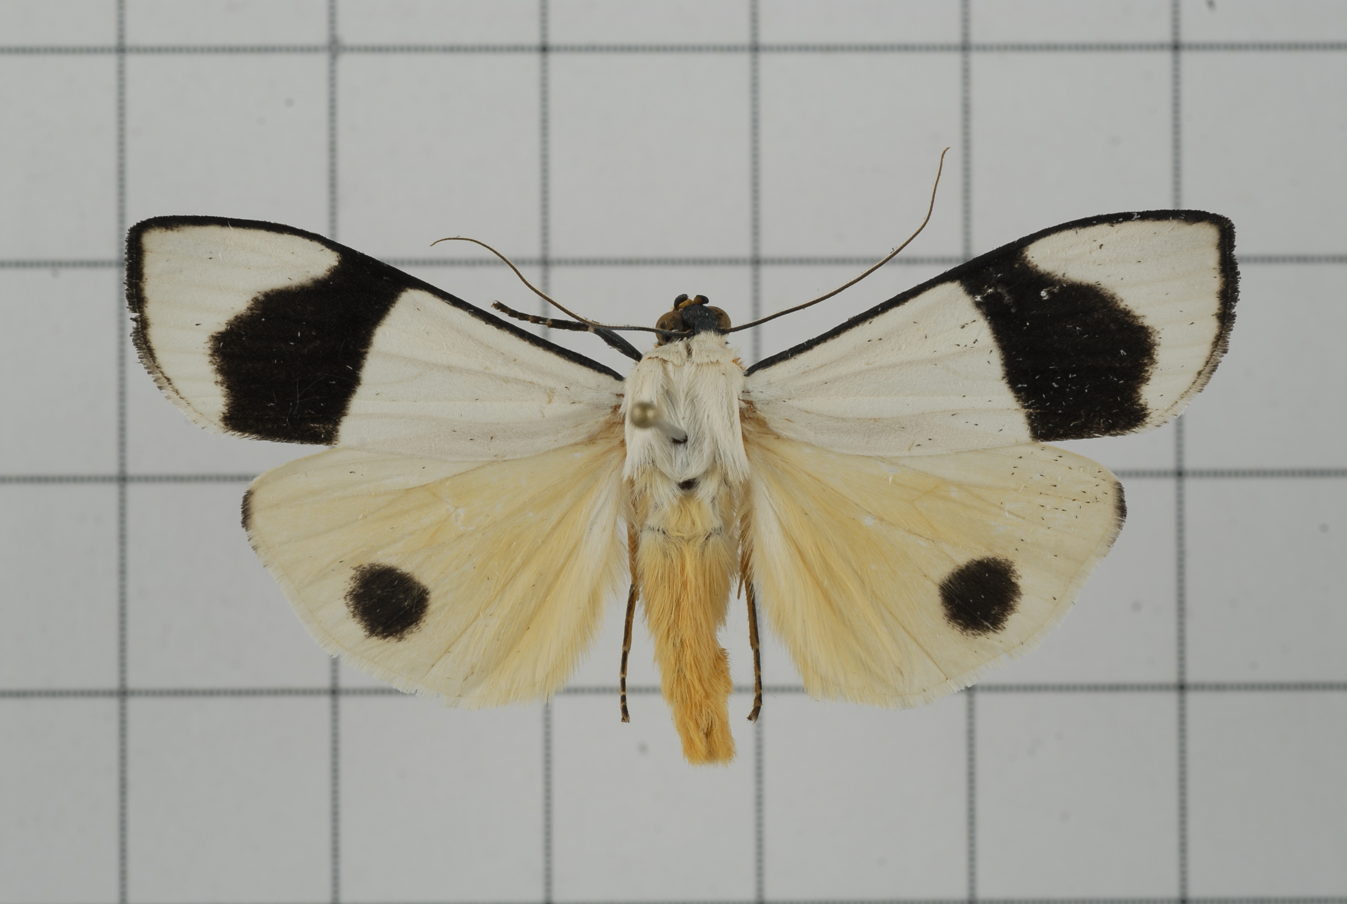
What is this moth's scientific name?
Vamuna alboluteora
